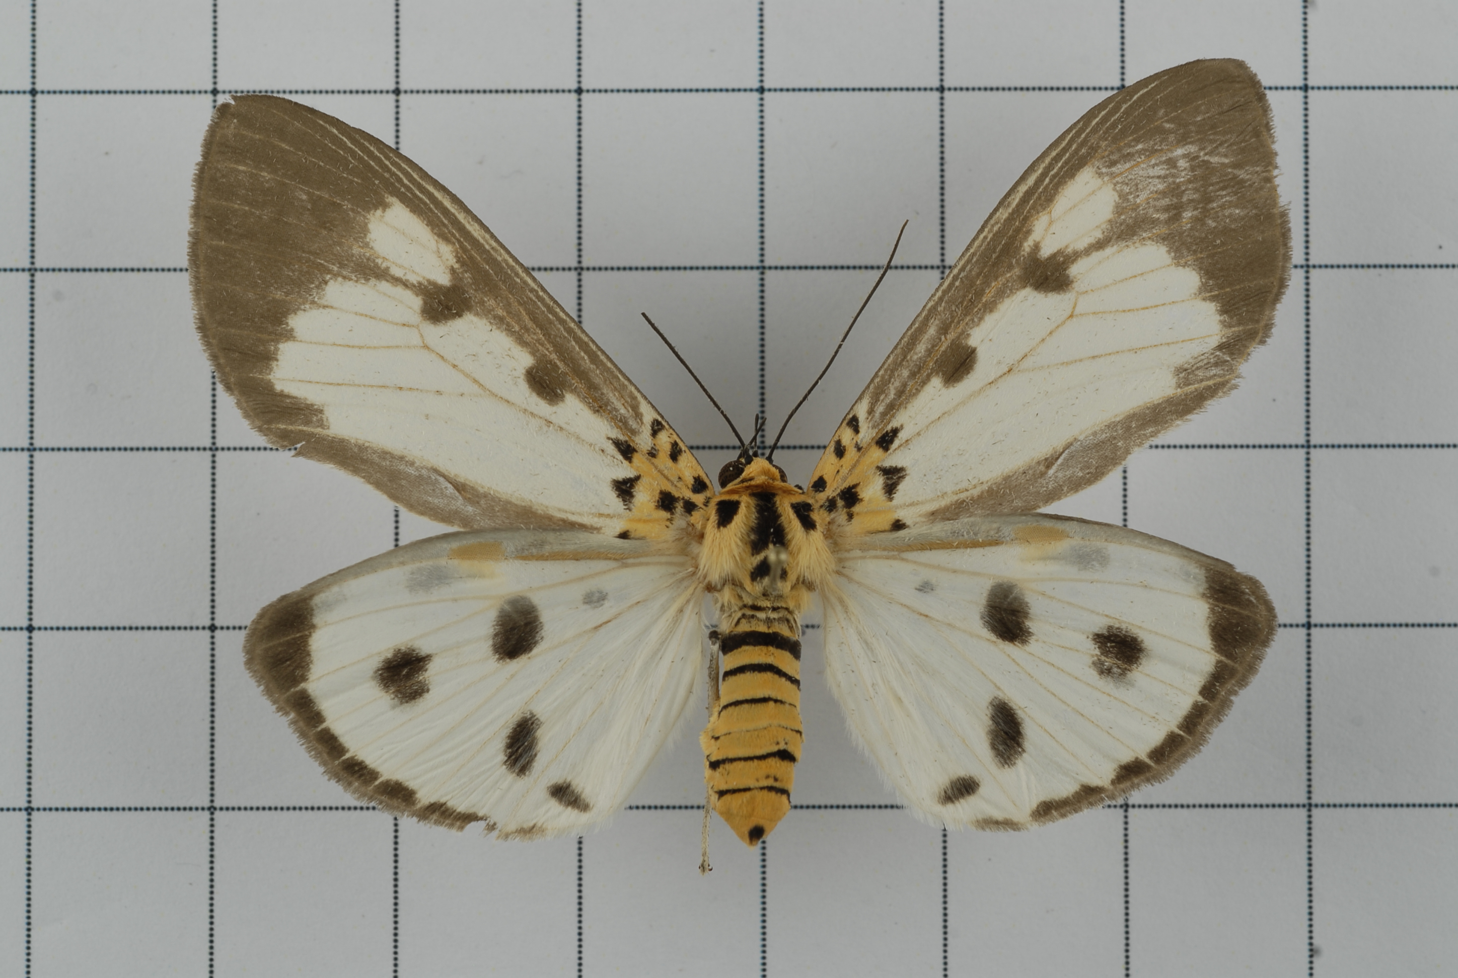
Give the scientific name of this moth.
Asota plana lacteata
